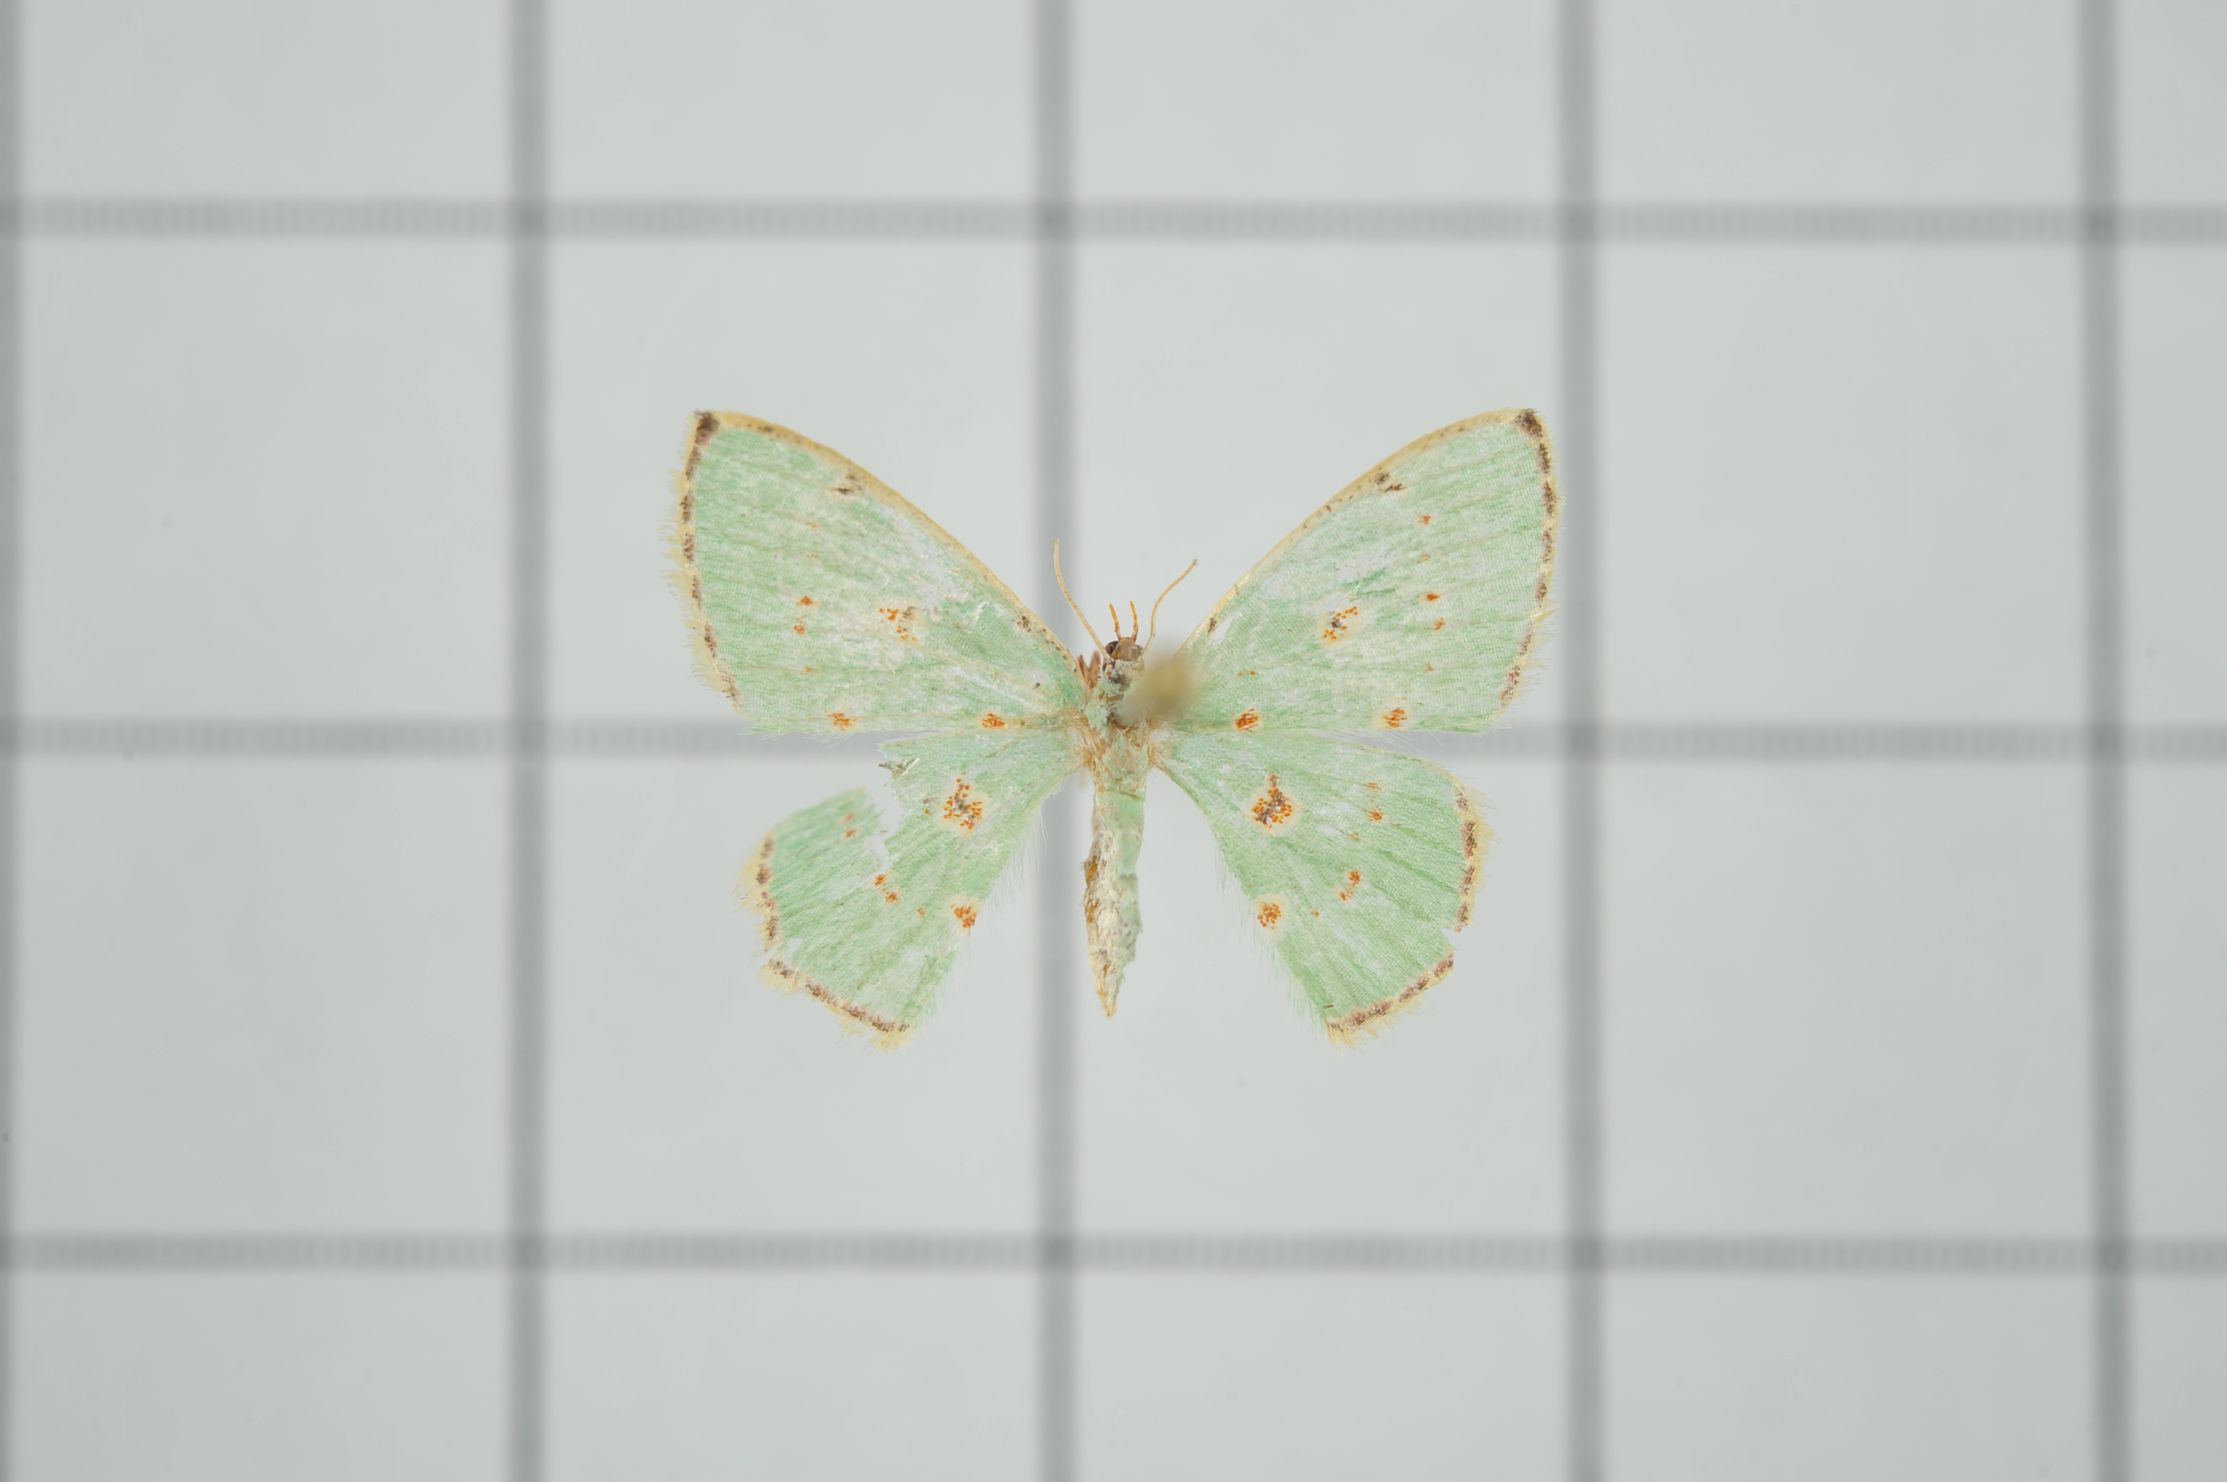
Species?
Comostola laesaria
